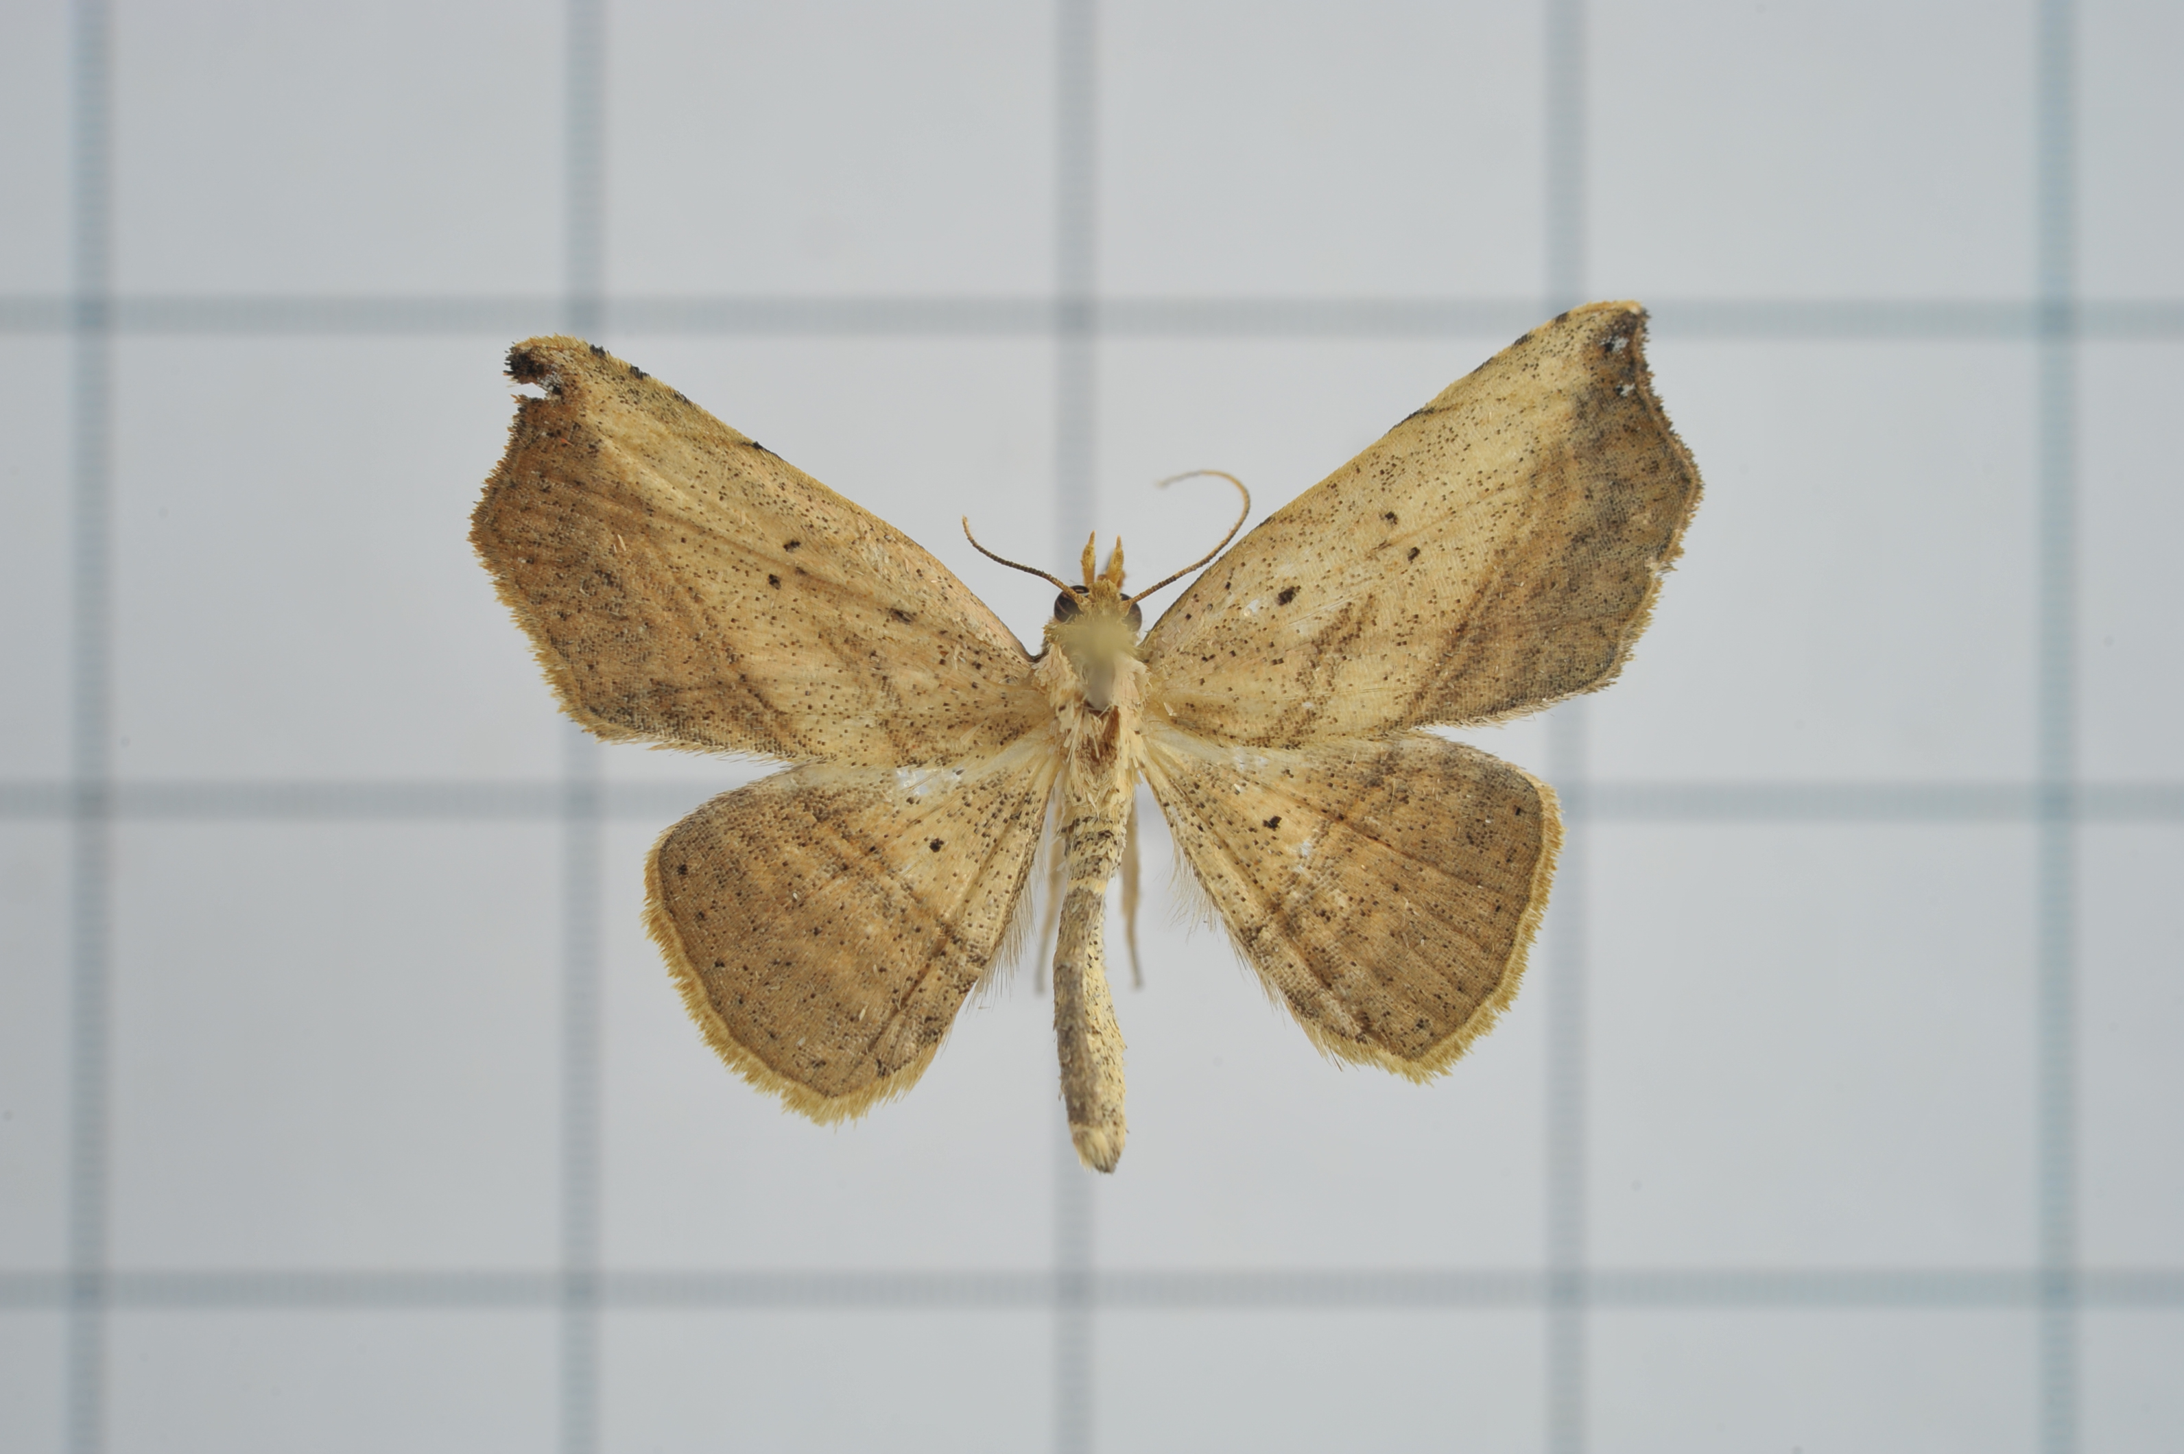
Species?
Corgatha atrifalcis
